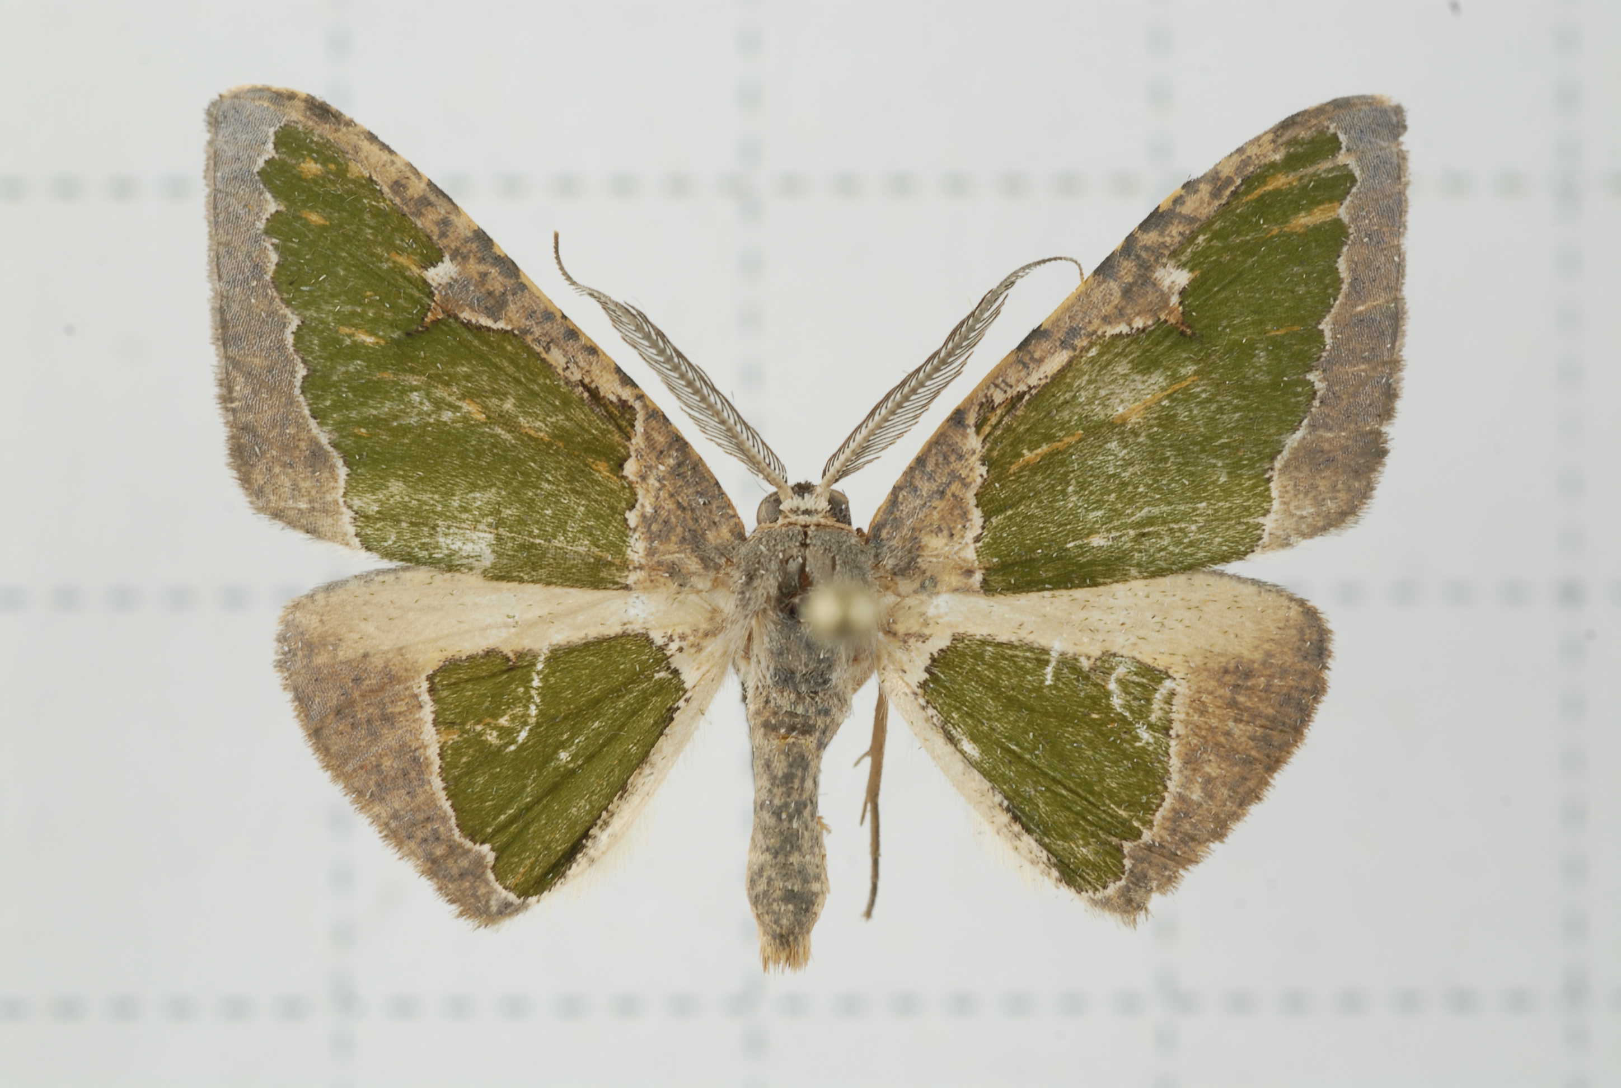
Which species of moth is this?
Celenna festivaria formosensis
